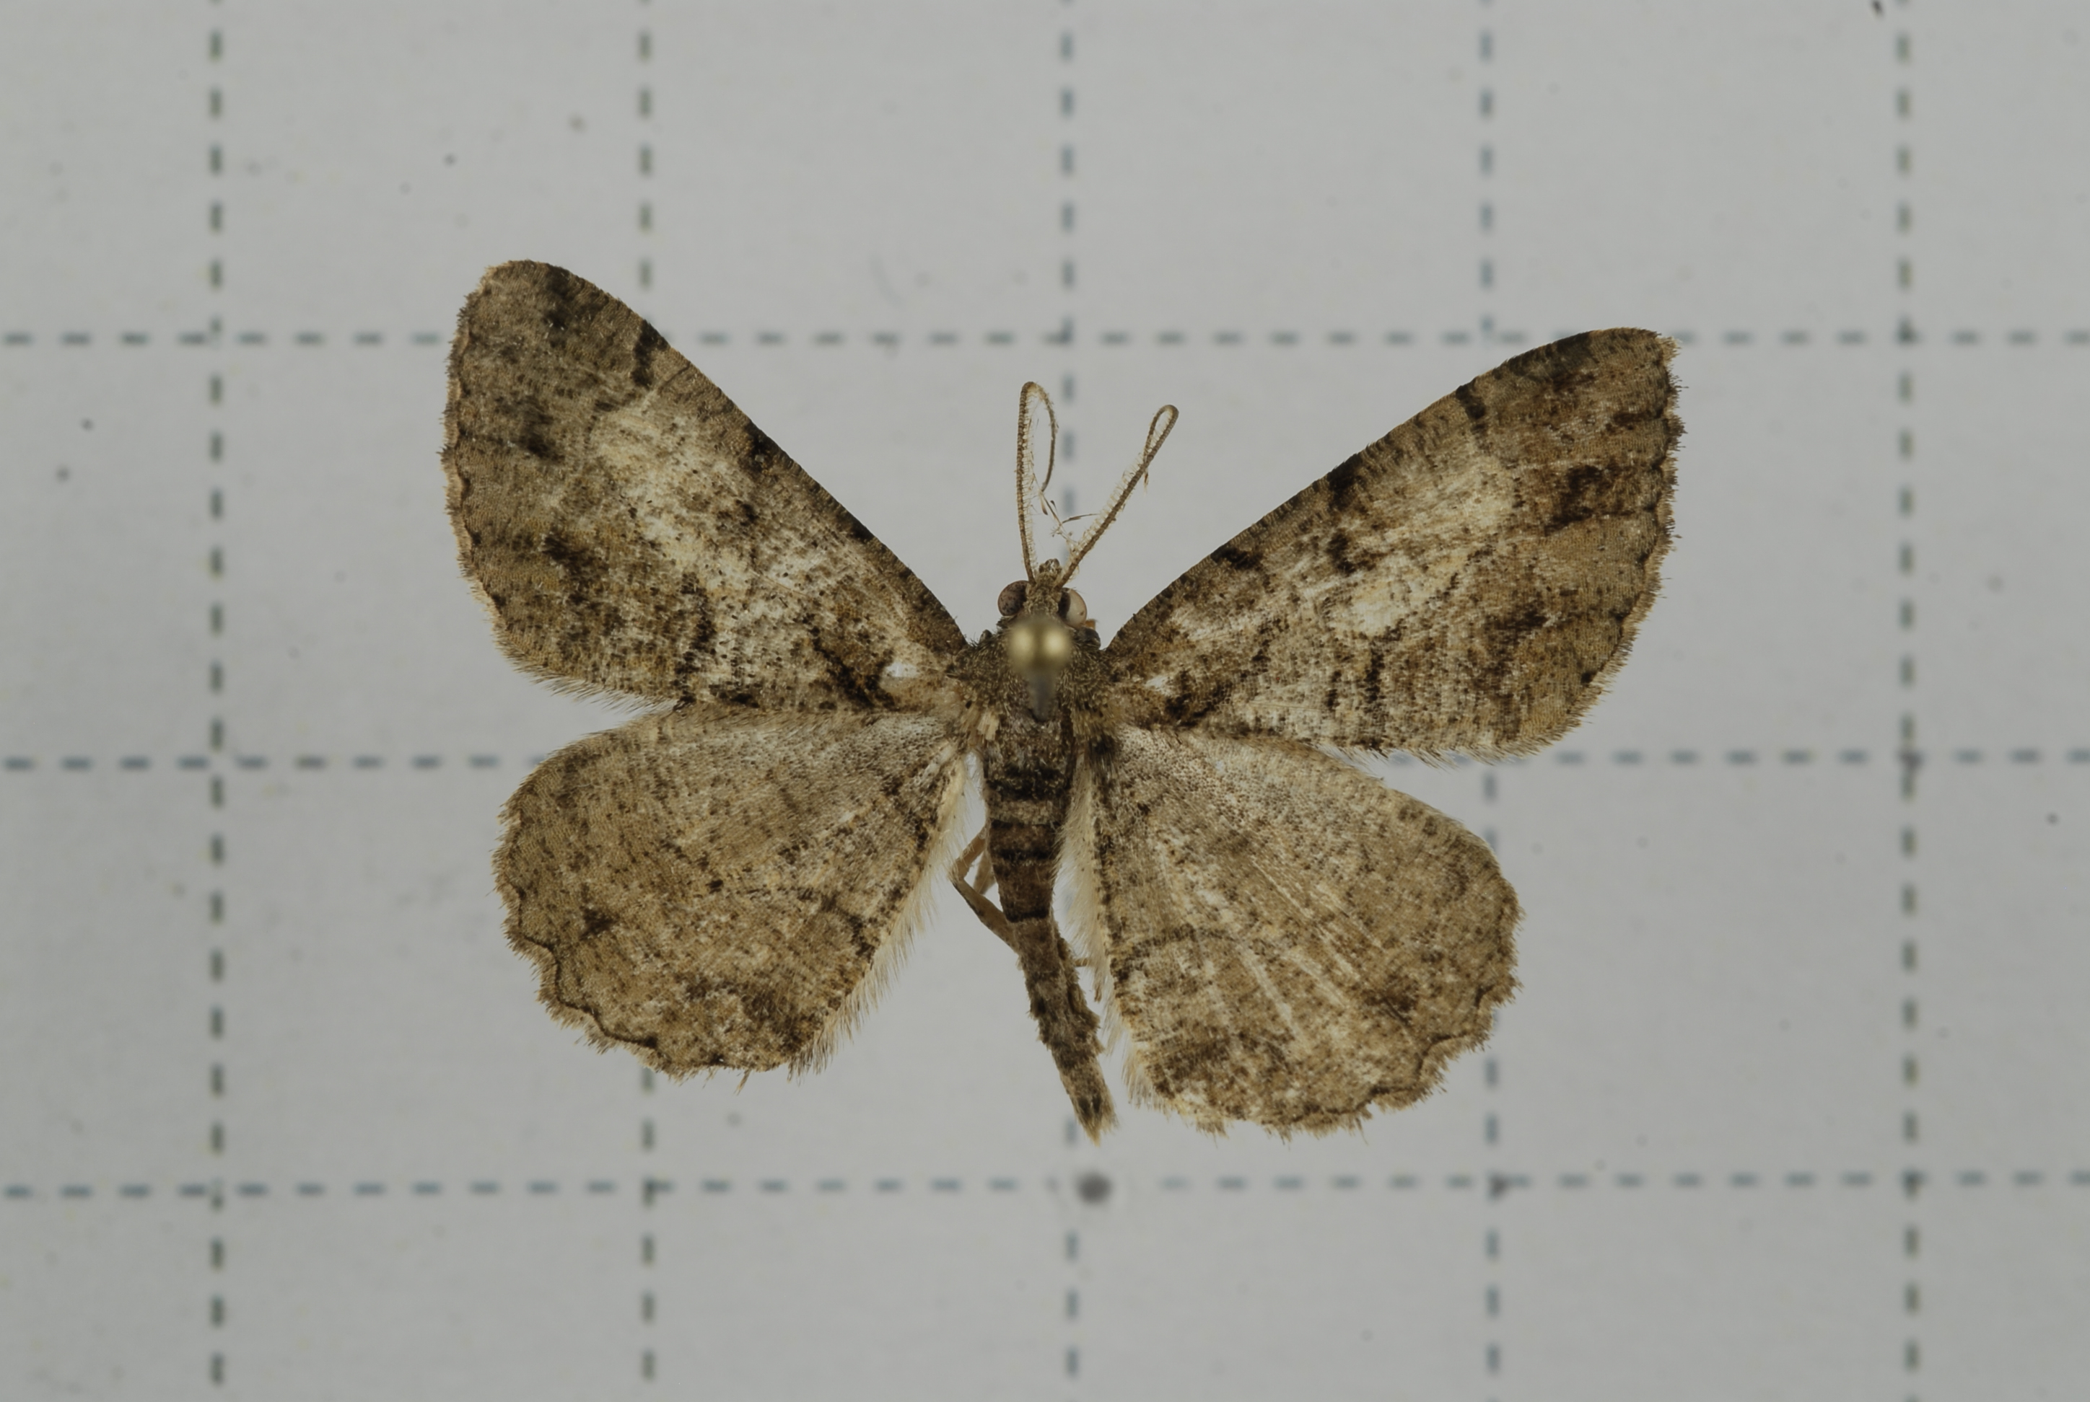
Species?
Psilalcis pulveraria
